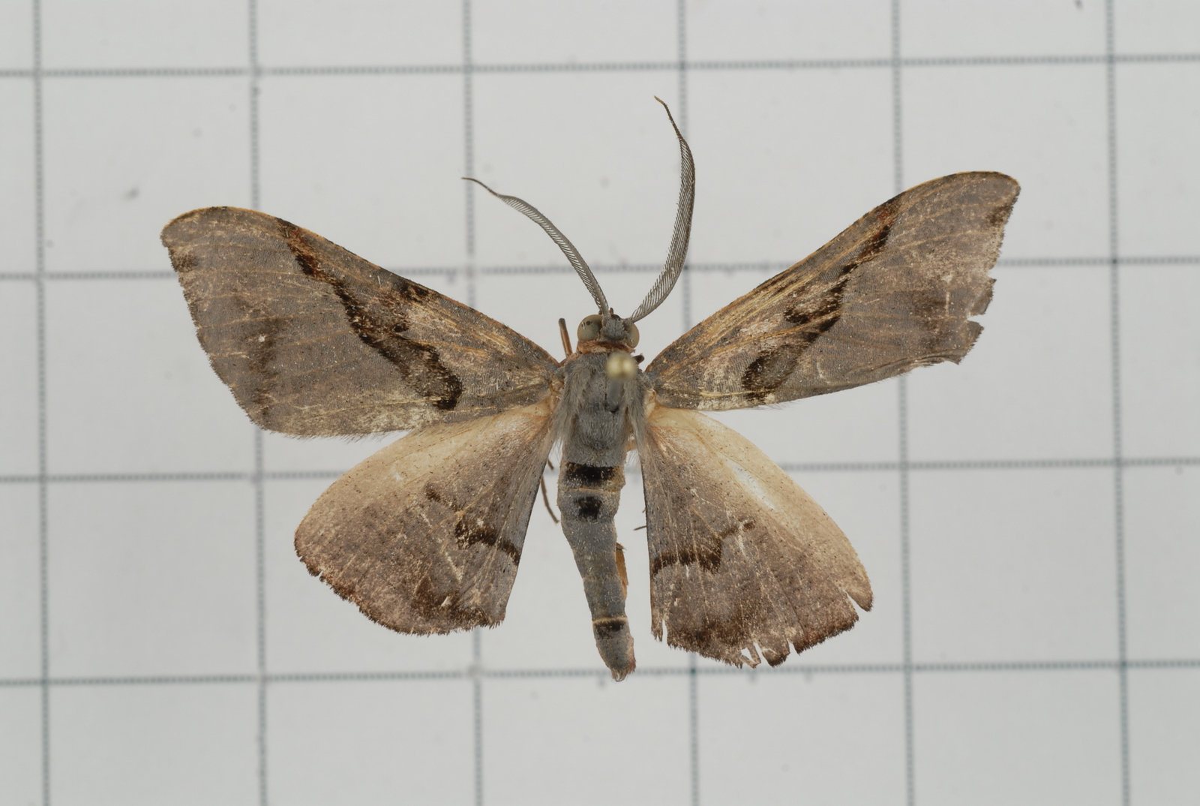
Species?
Hypochrosis baenzigeri
